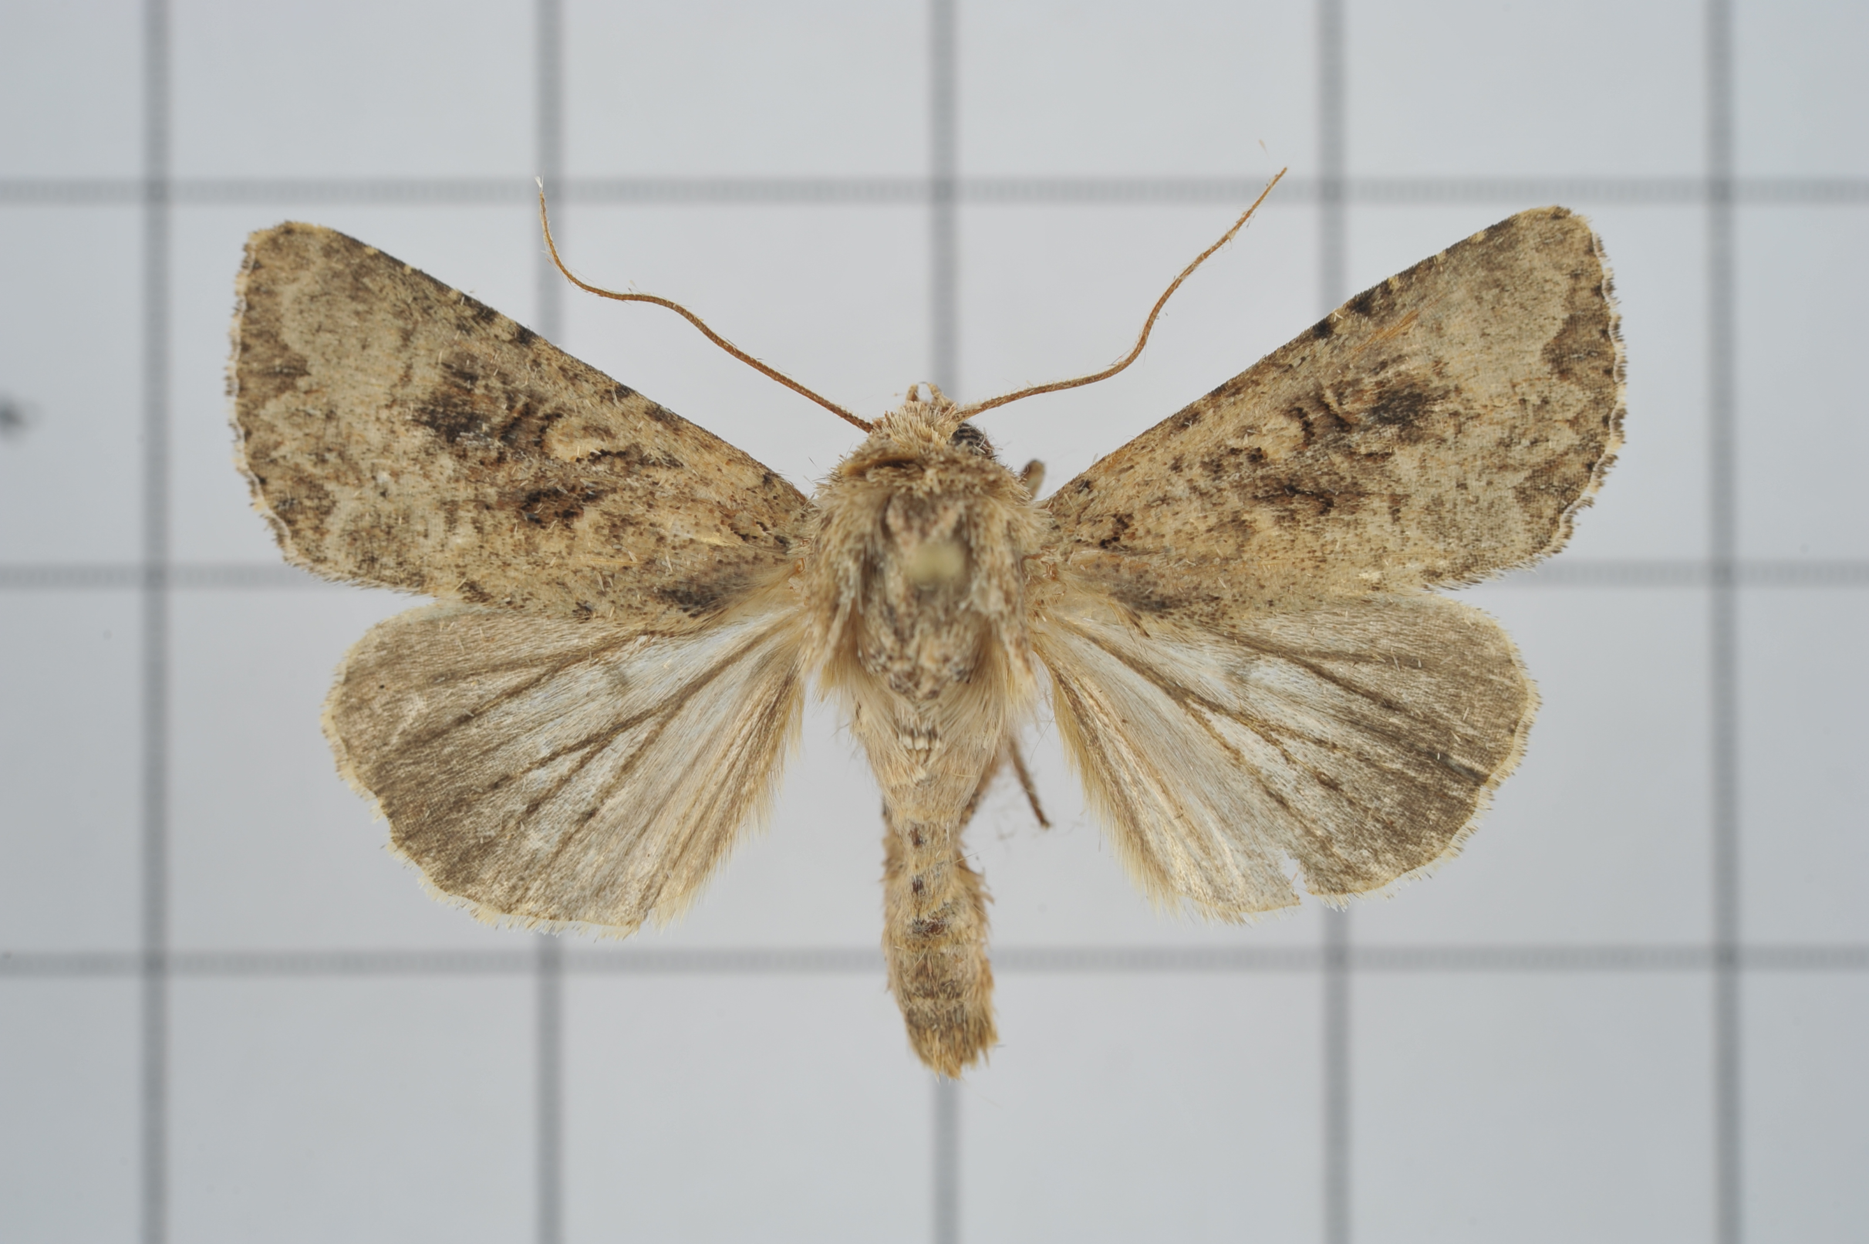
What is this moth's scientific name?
Mythimna plantei
